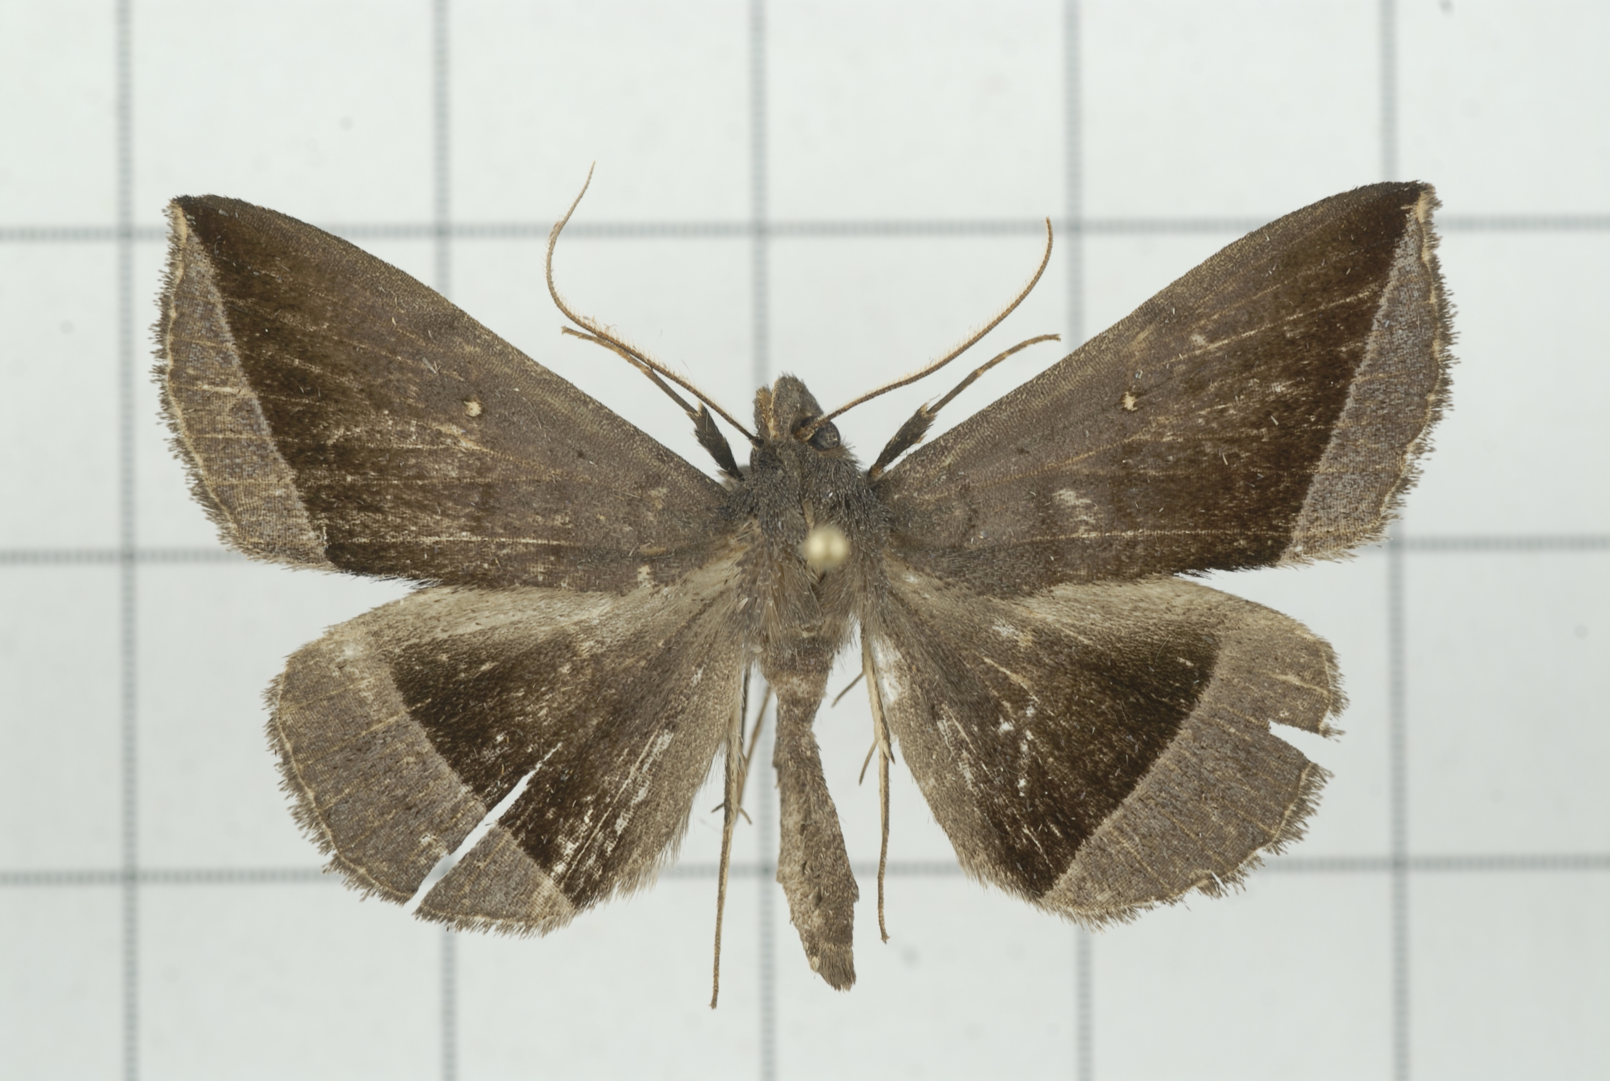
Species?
Hadennia hisbonalis
